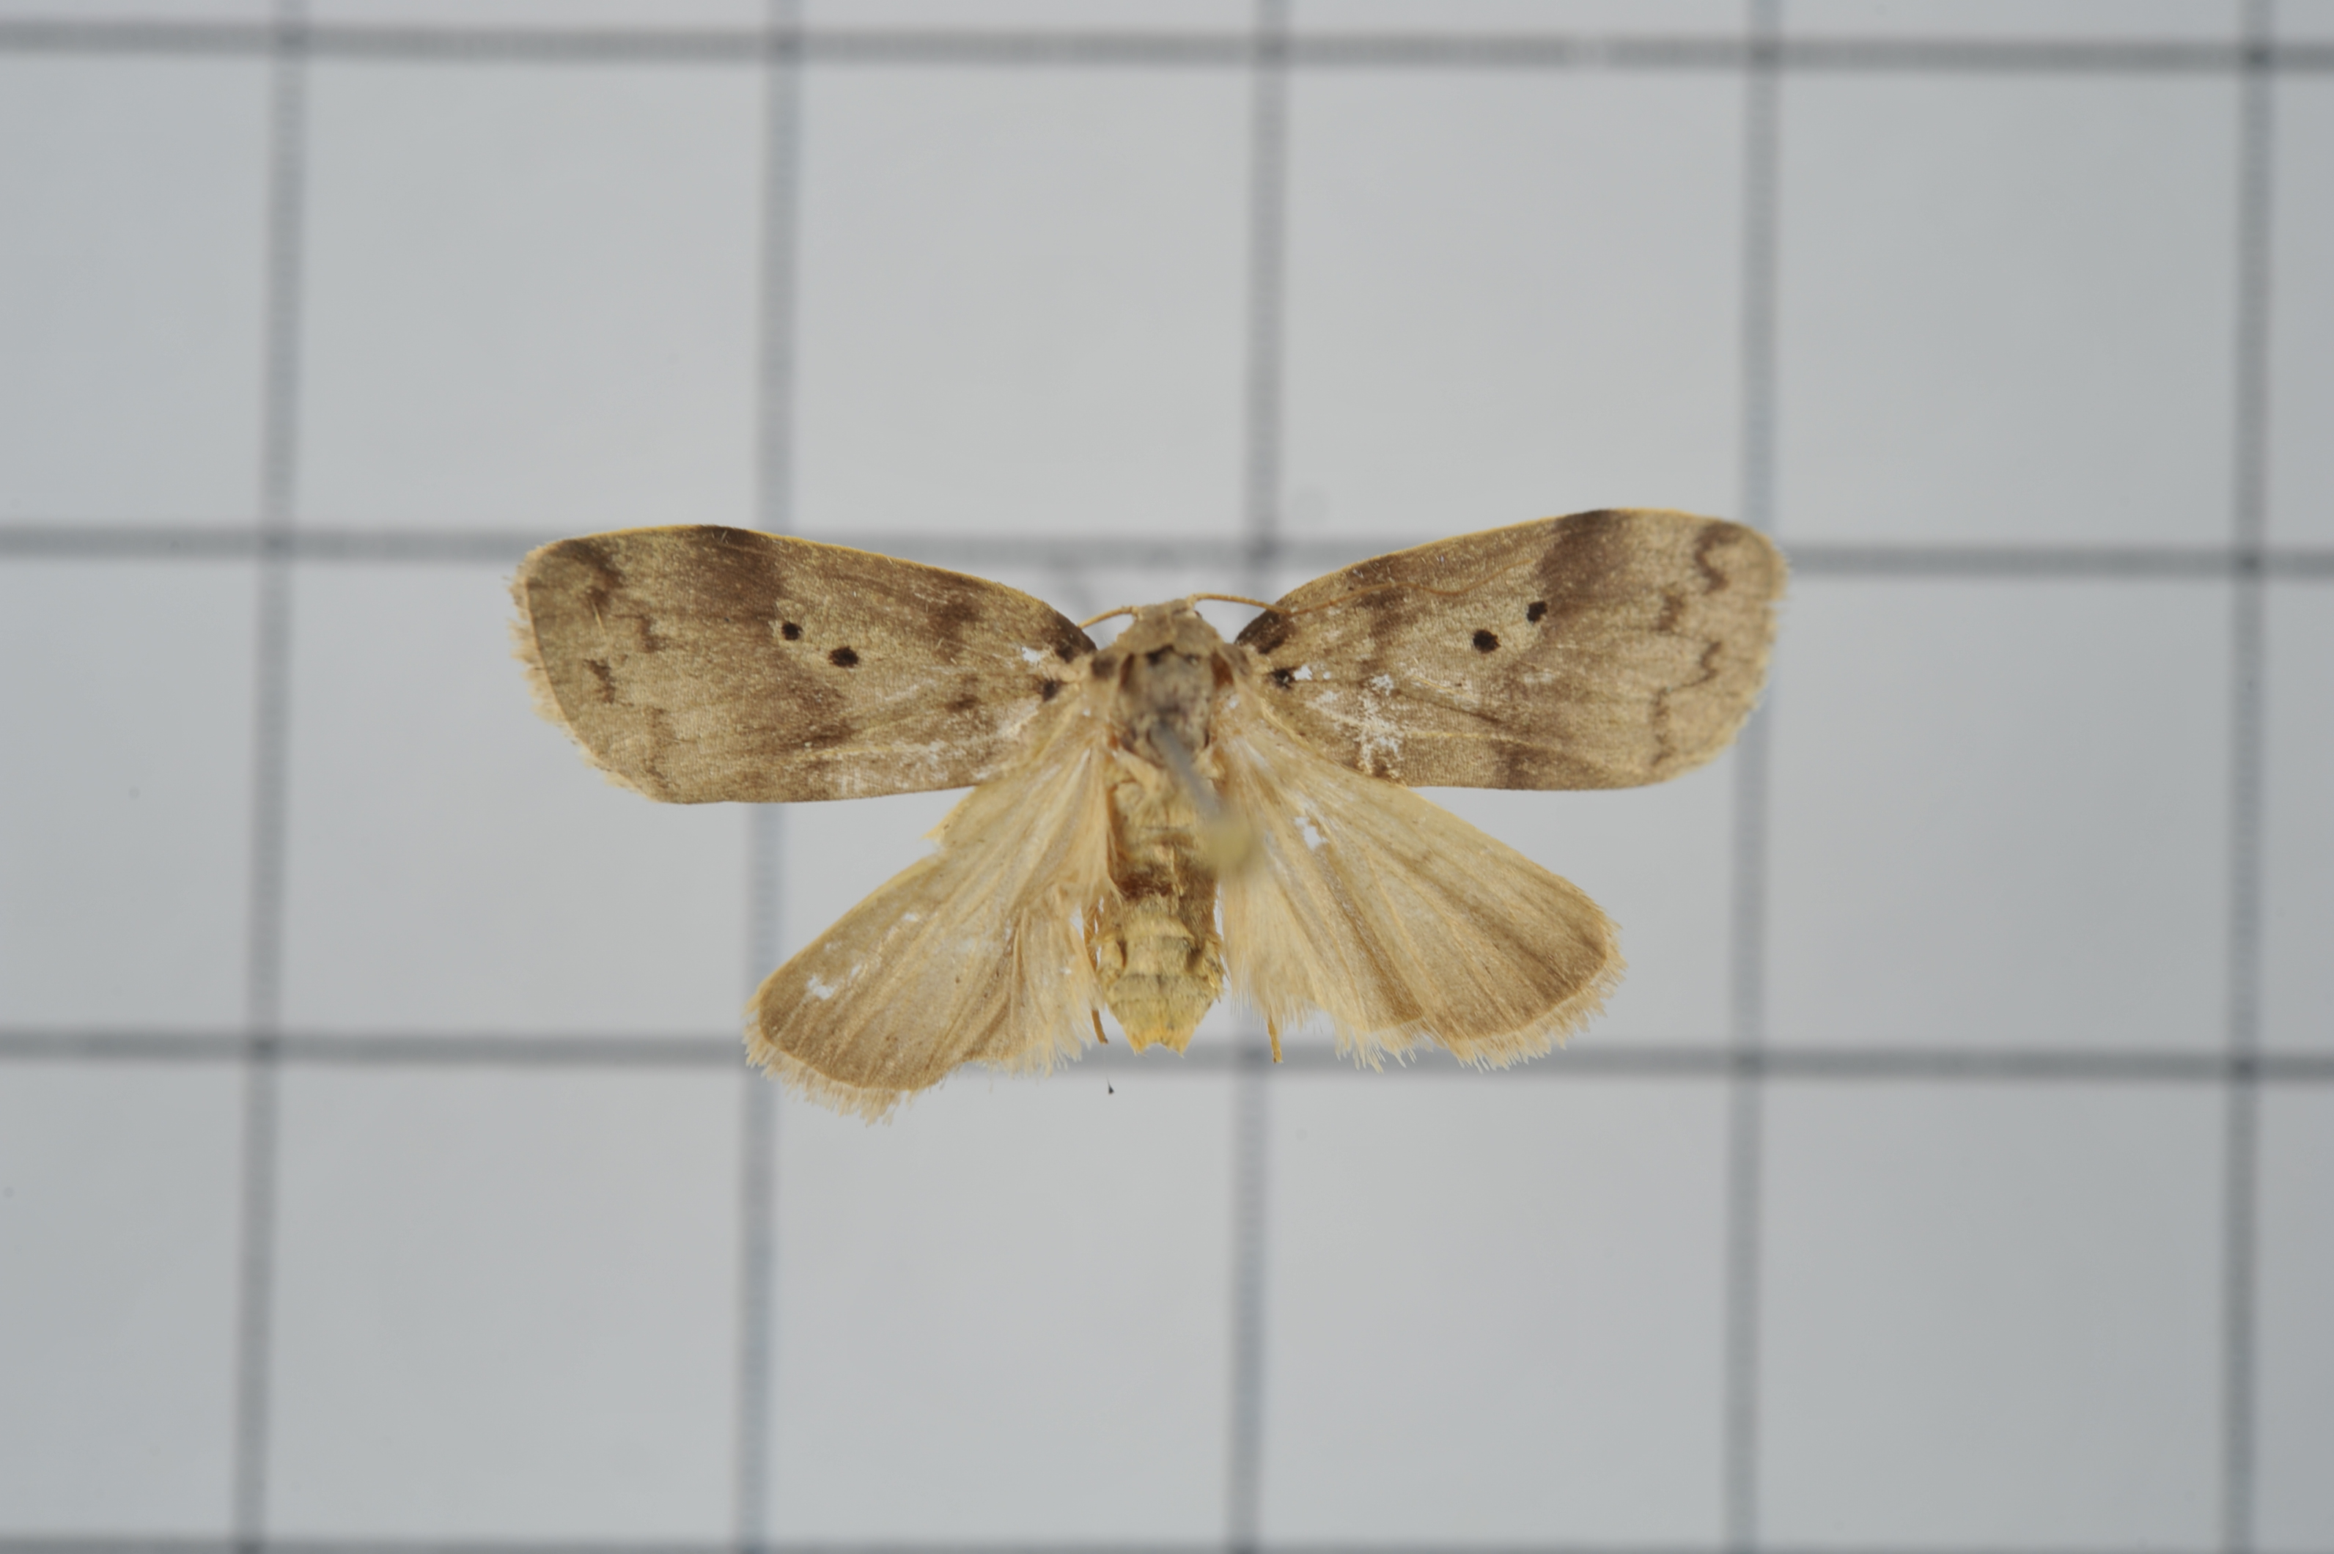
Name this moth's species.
Eugoa cernyi
